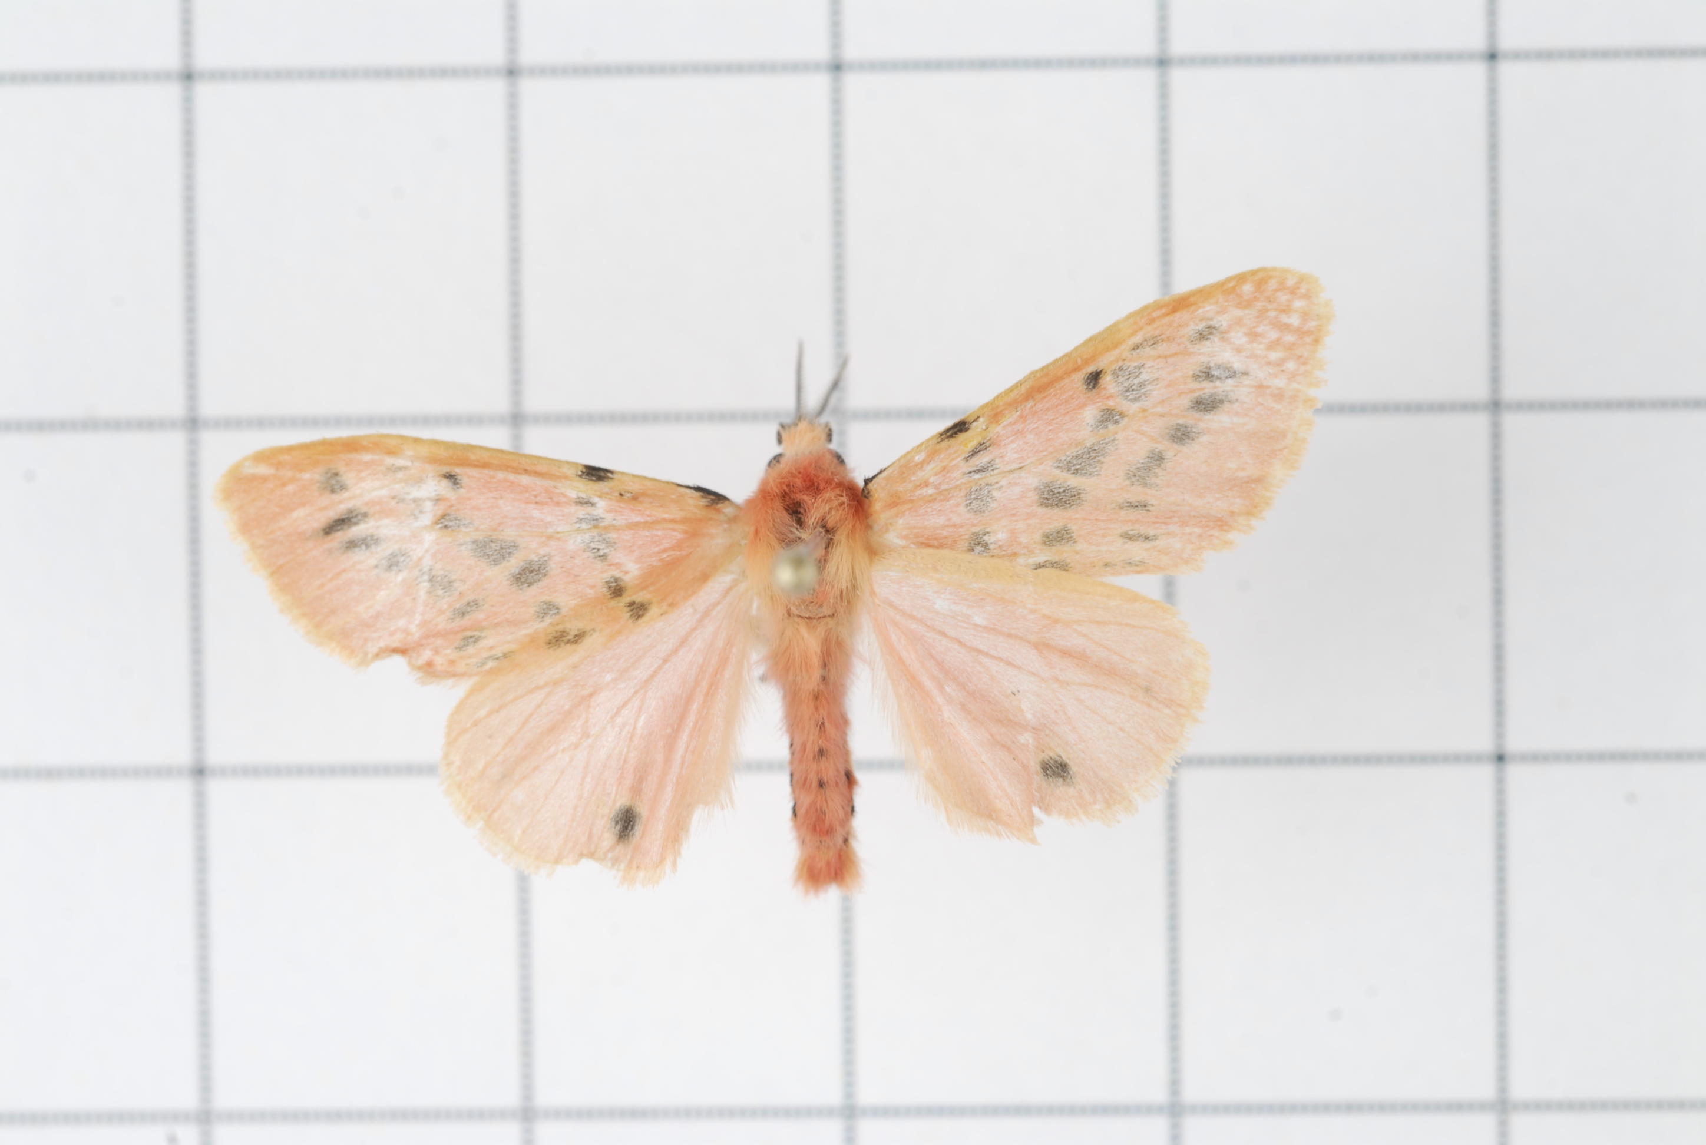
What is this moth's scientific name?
Lemyra alikangensis
